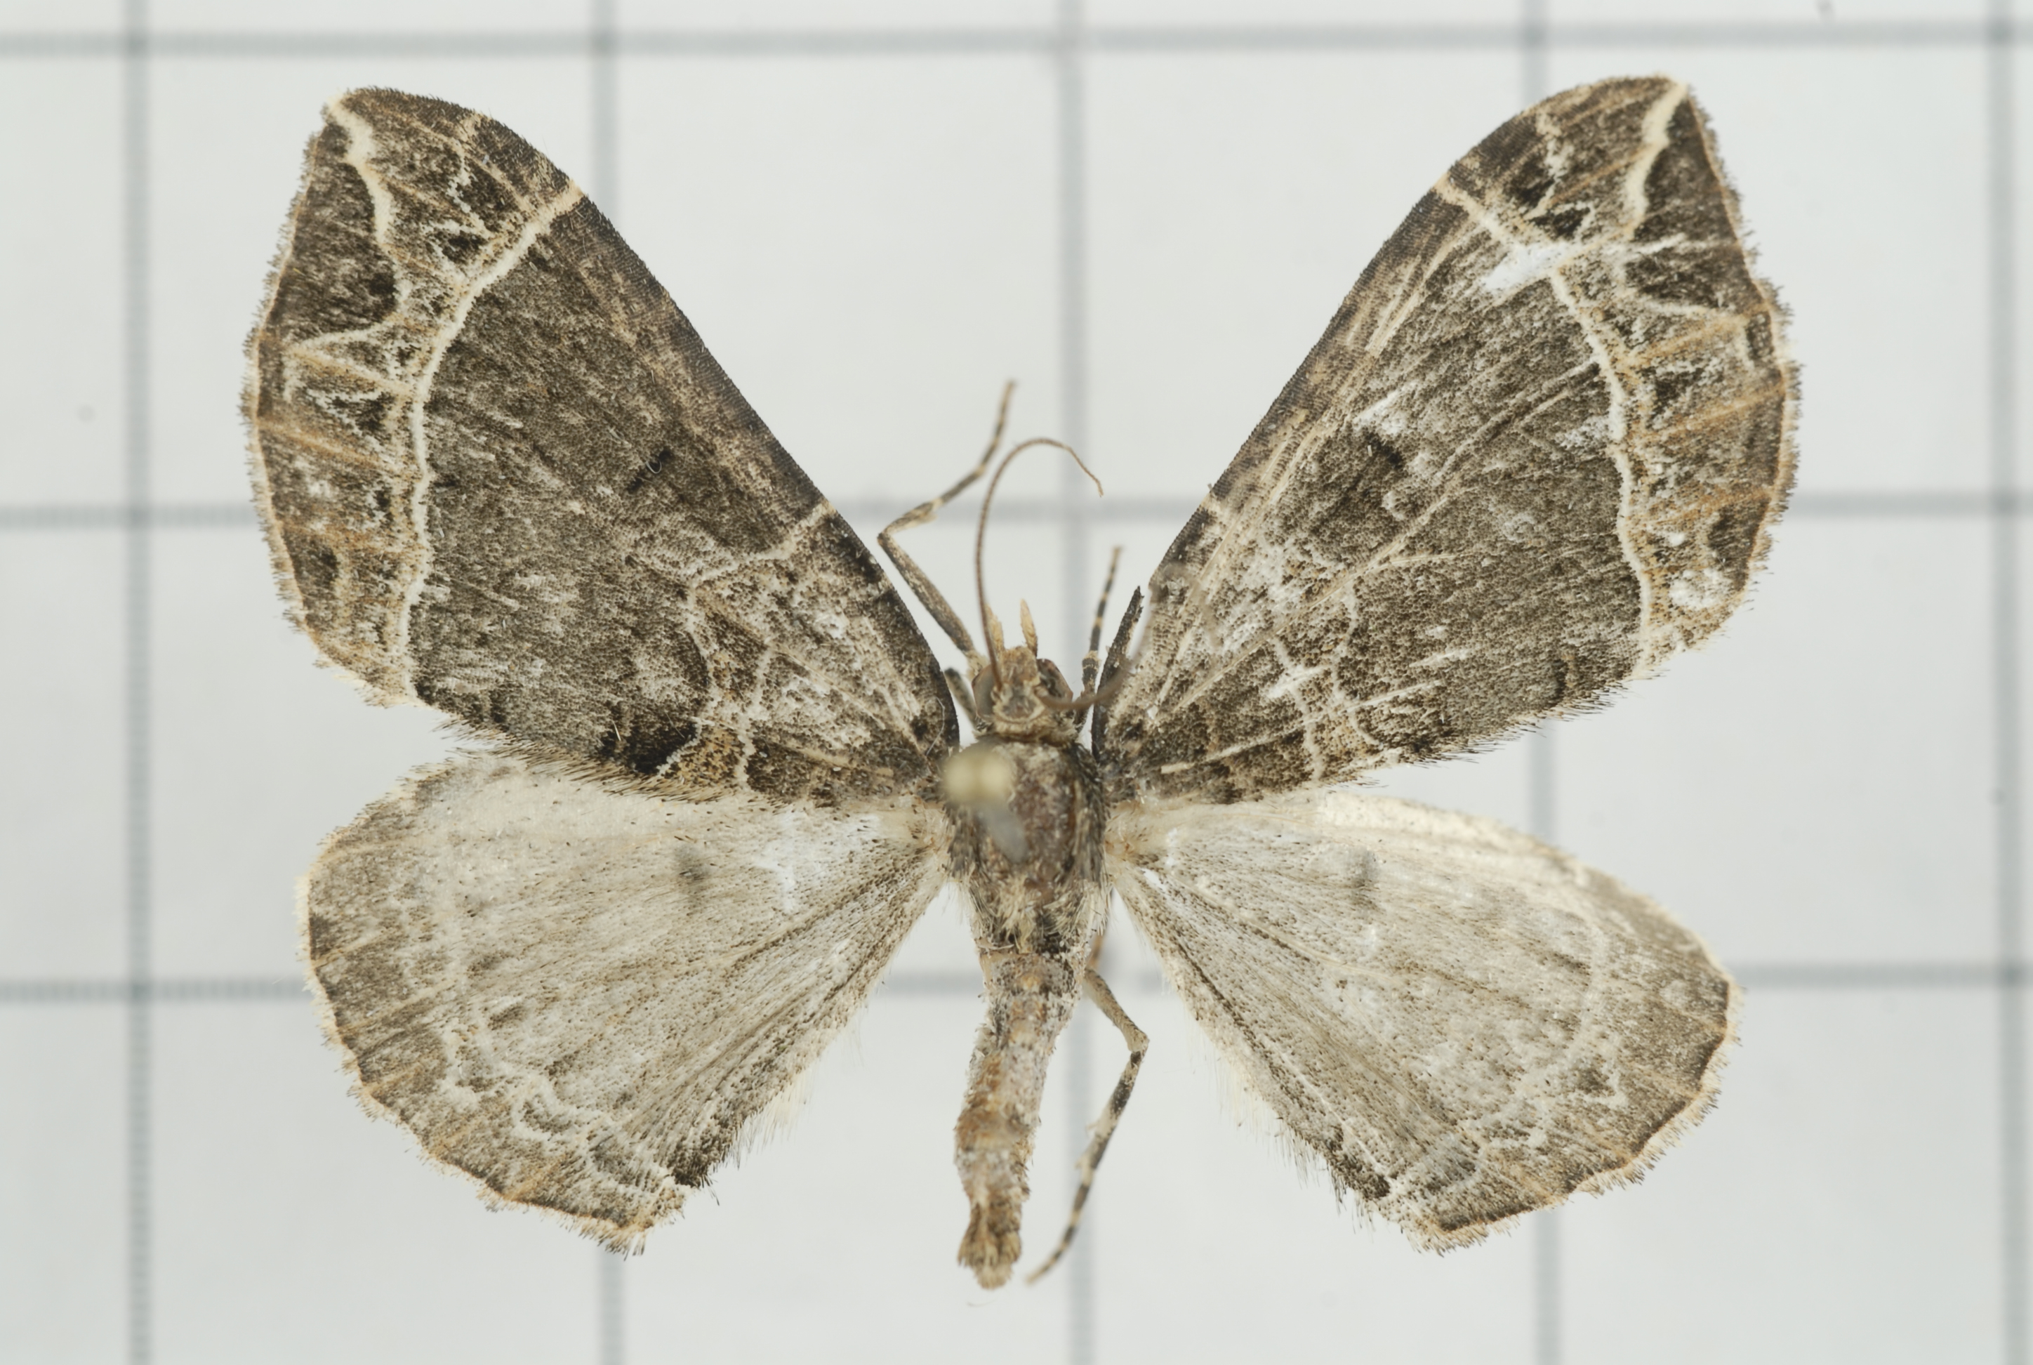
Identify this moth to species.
Ecliptopera umbrosaria stathera
